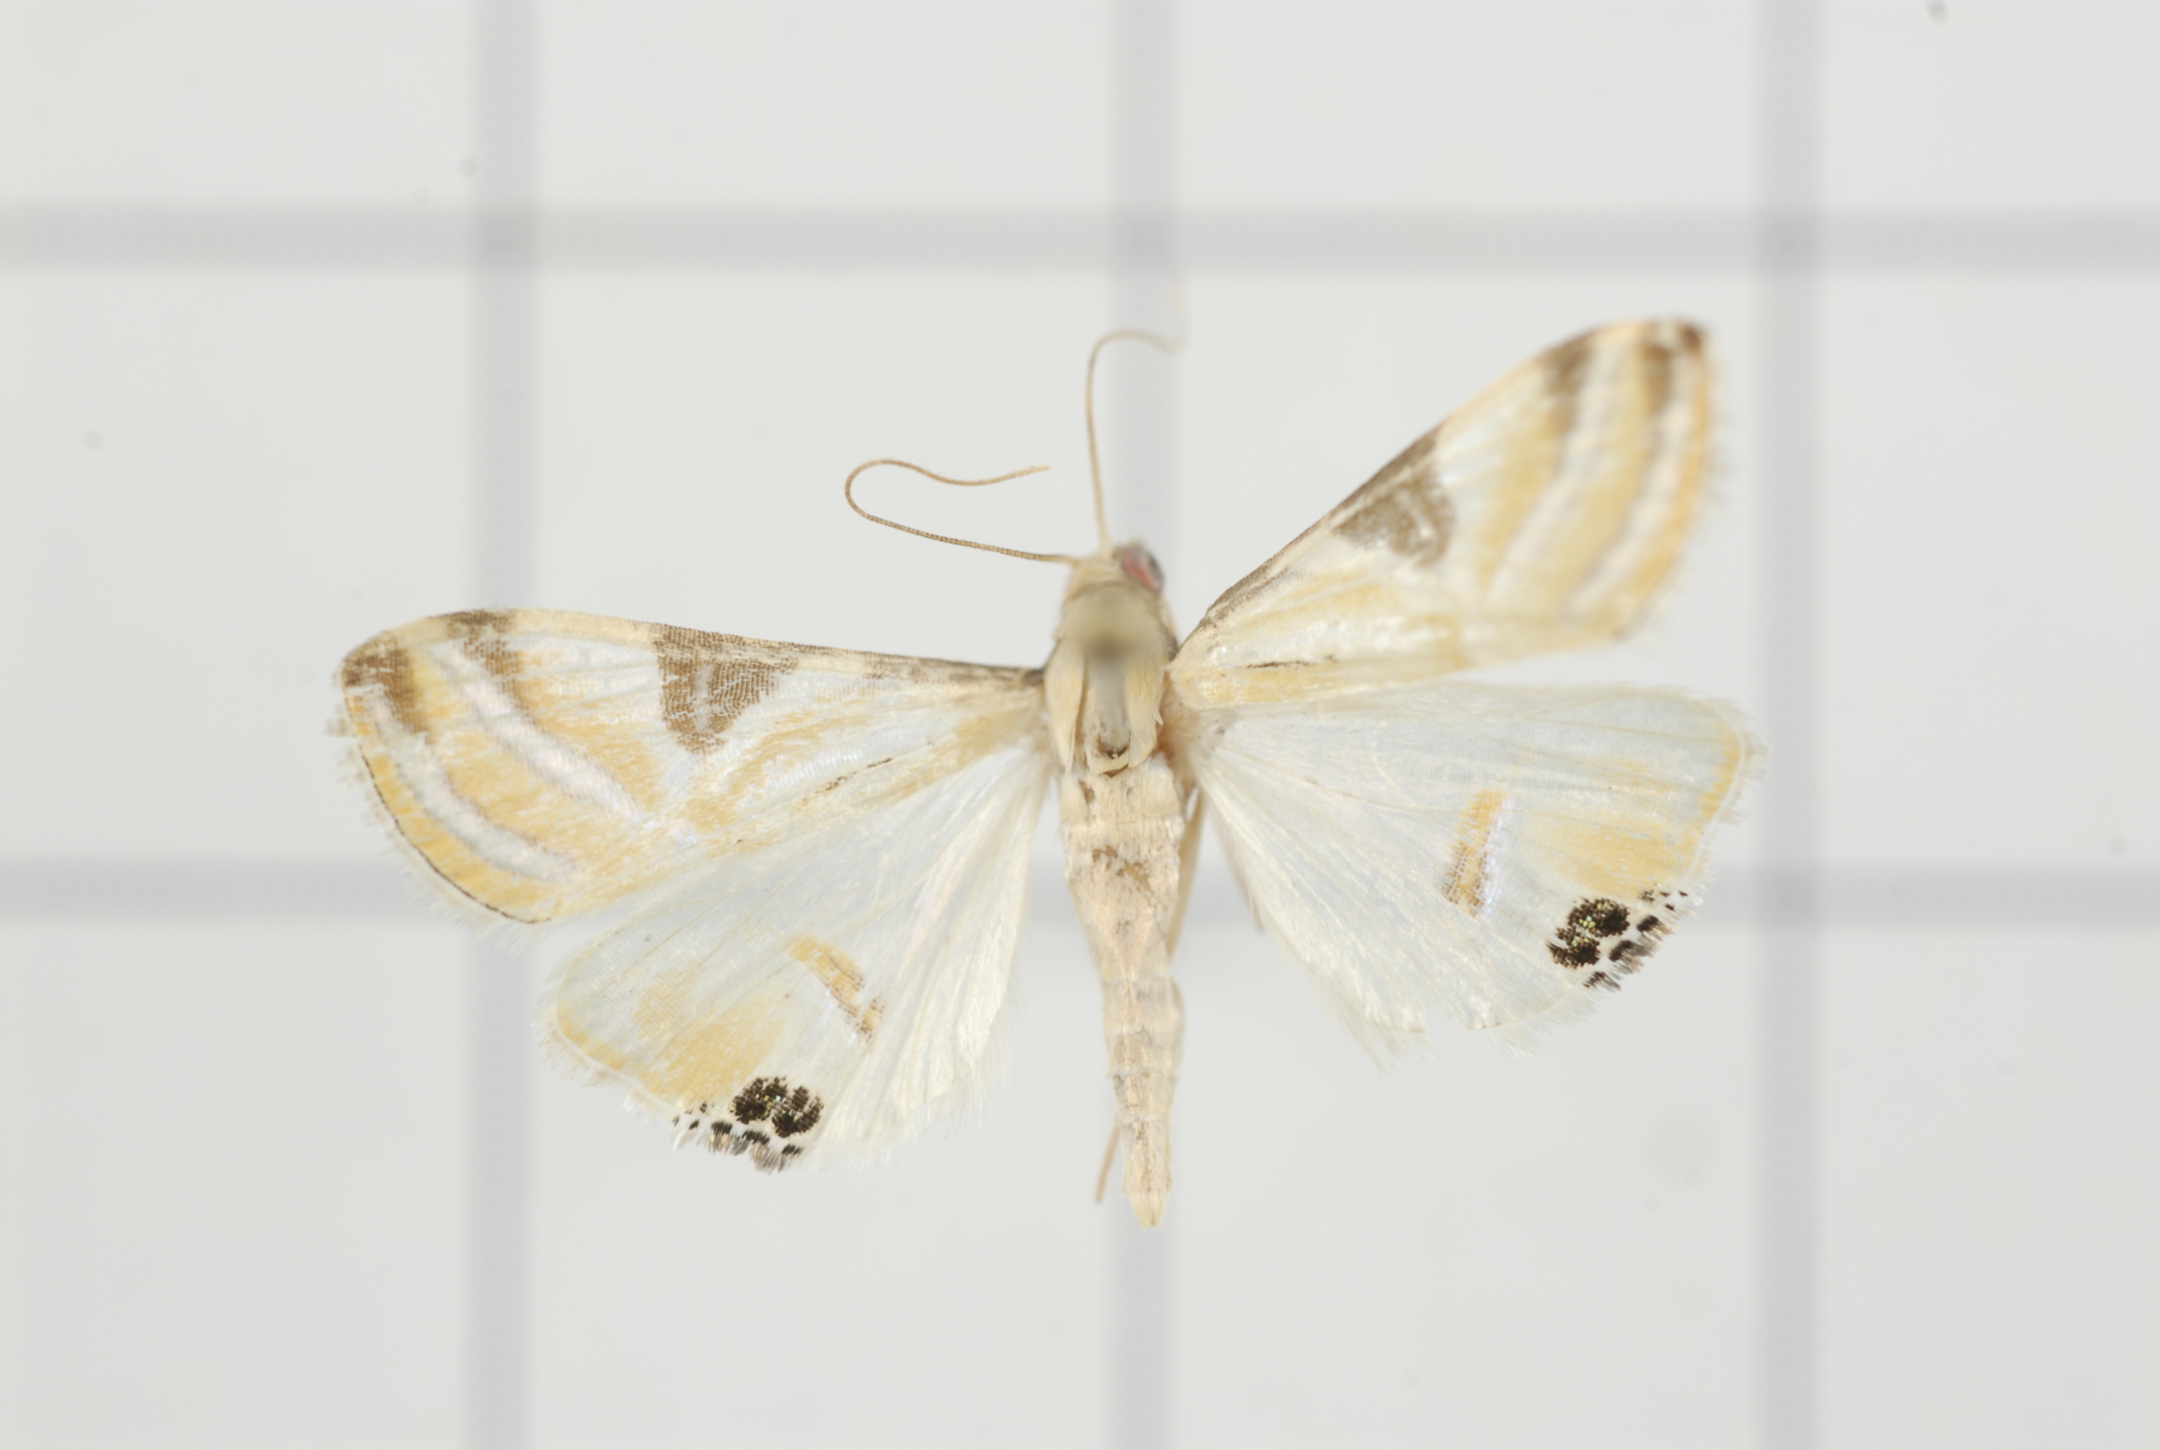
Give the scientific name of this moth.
Talanga sexpunctalis
